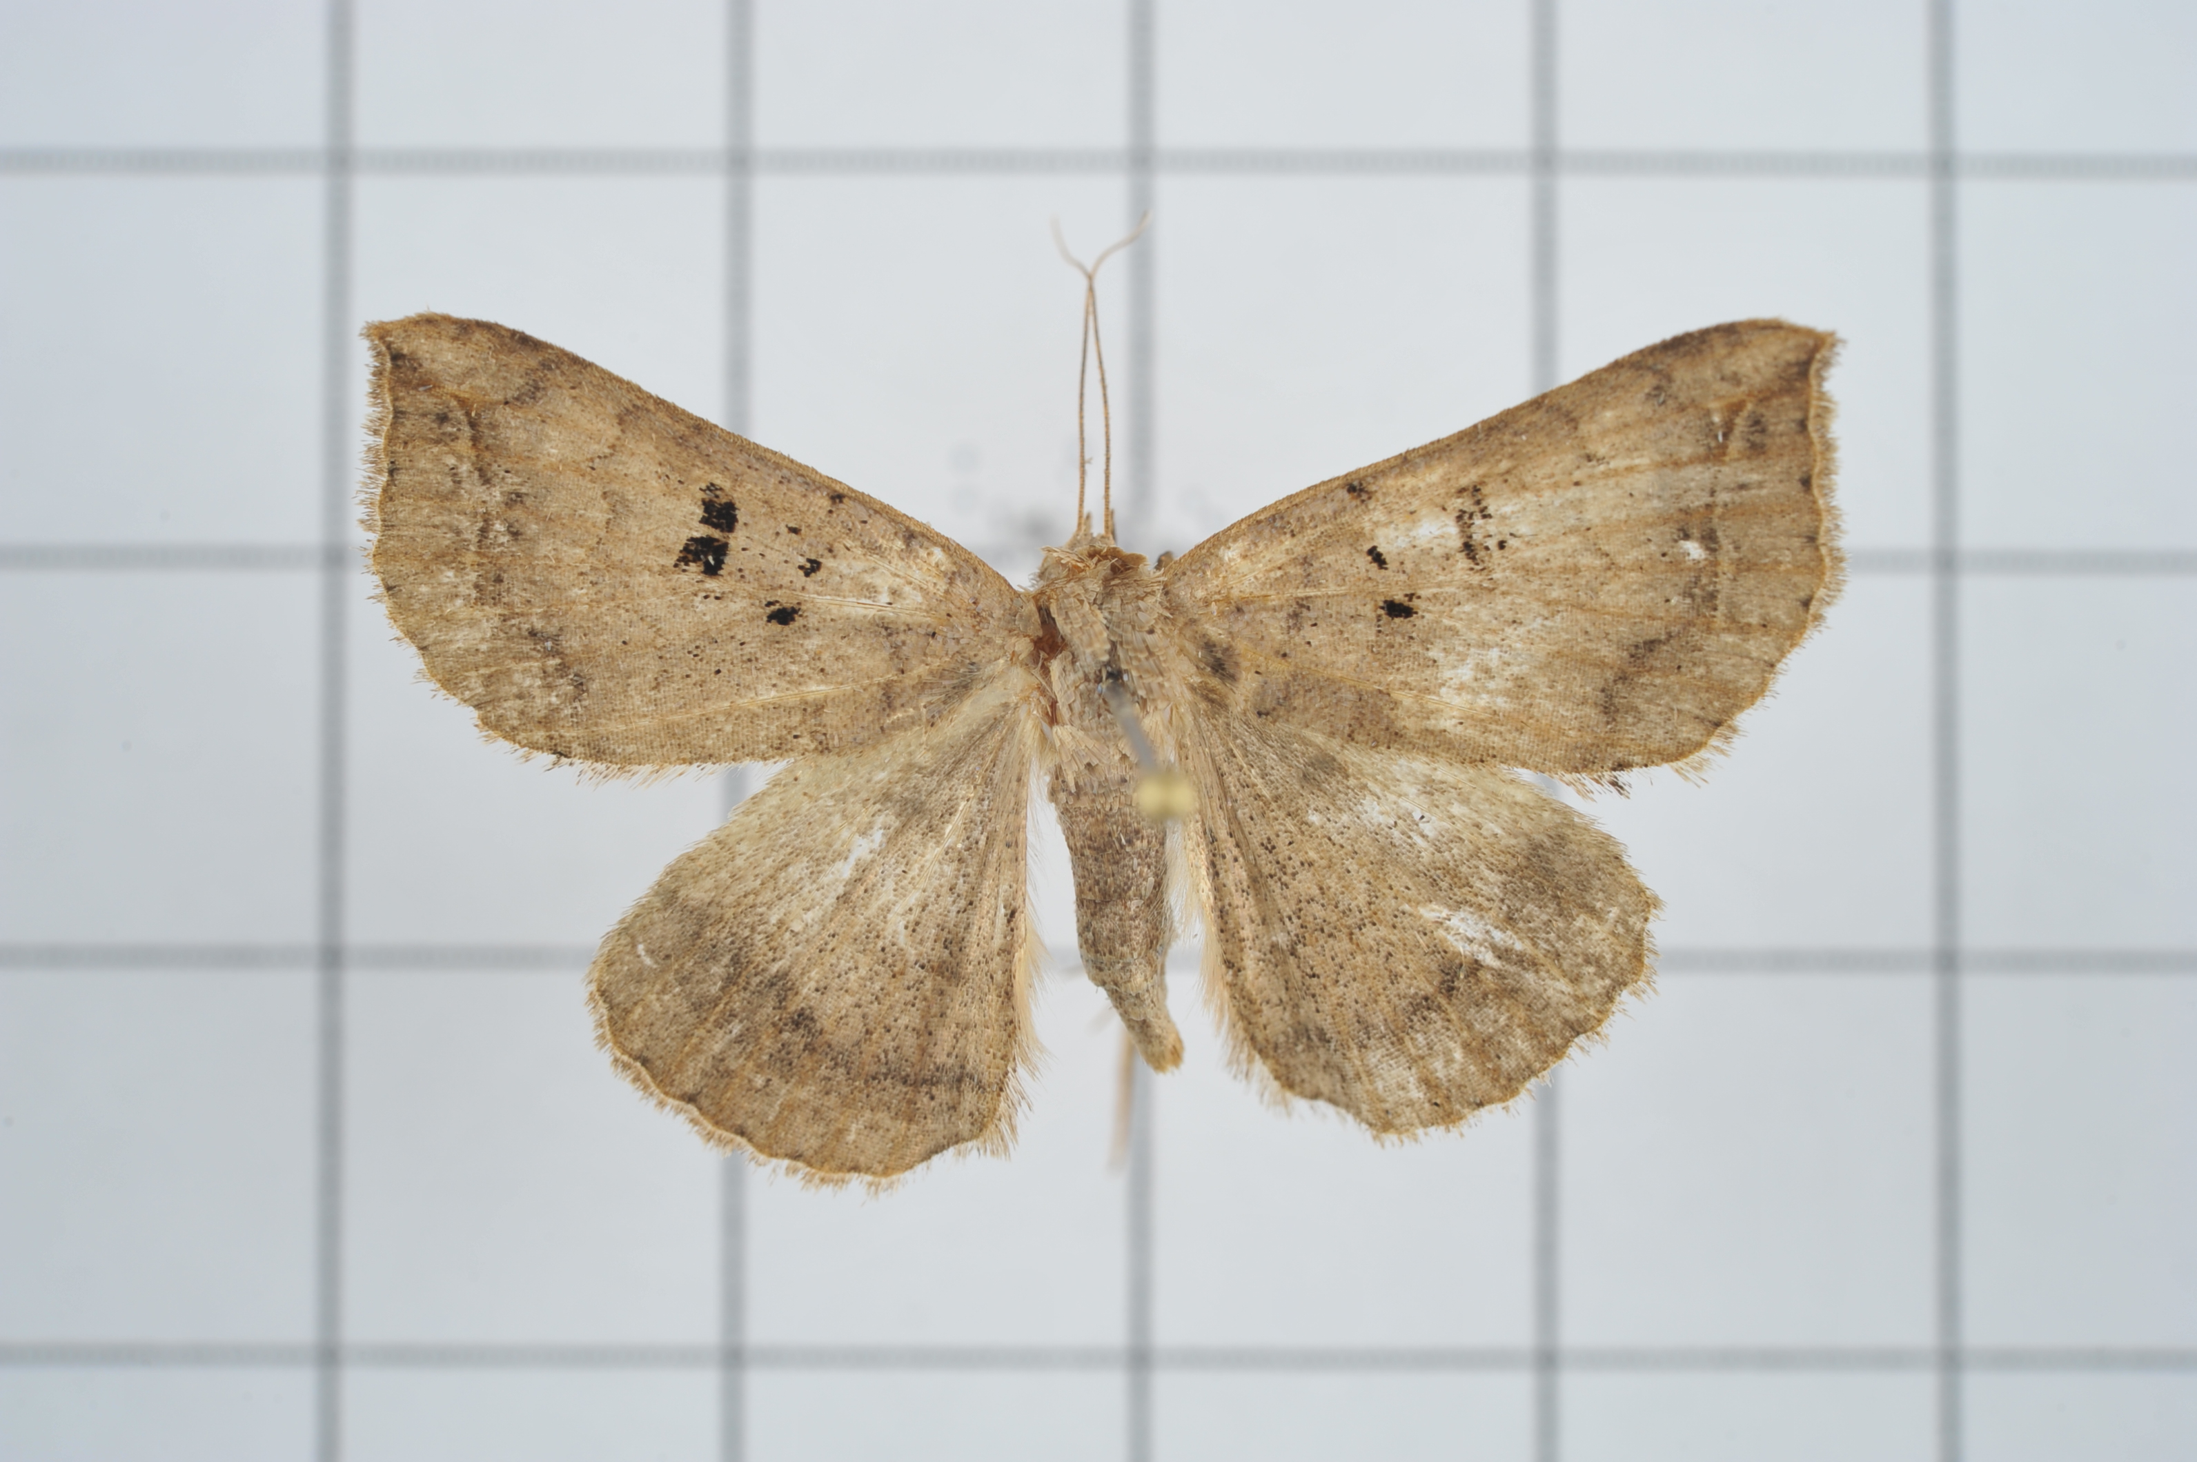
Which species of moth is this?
Blasticorhinus rivulosa
